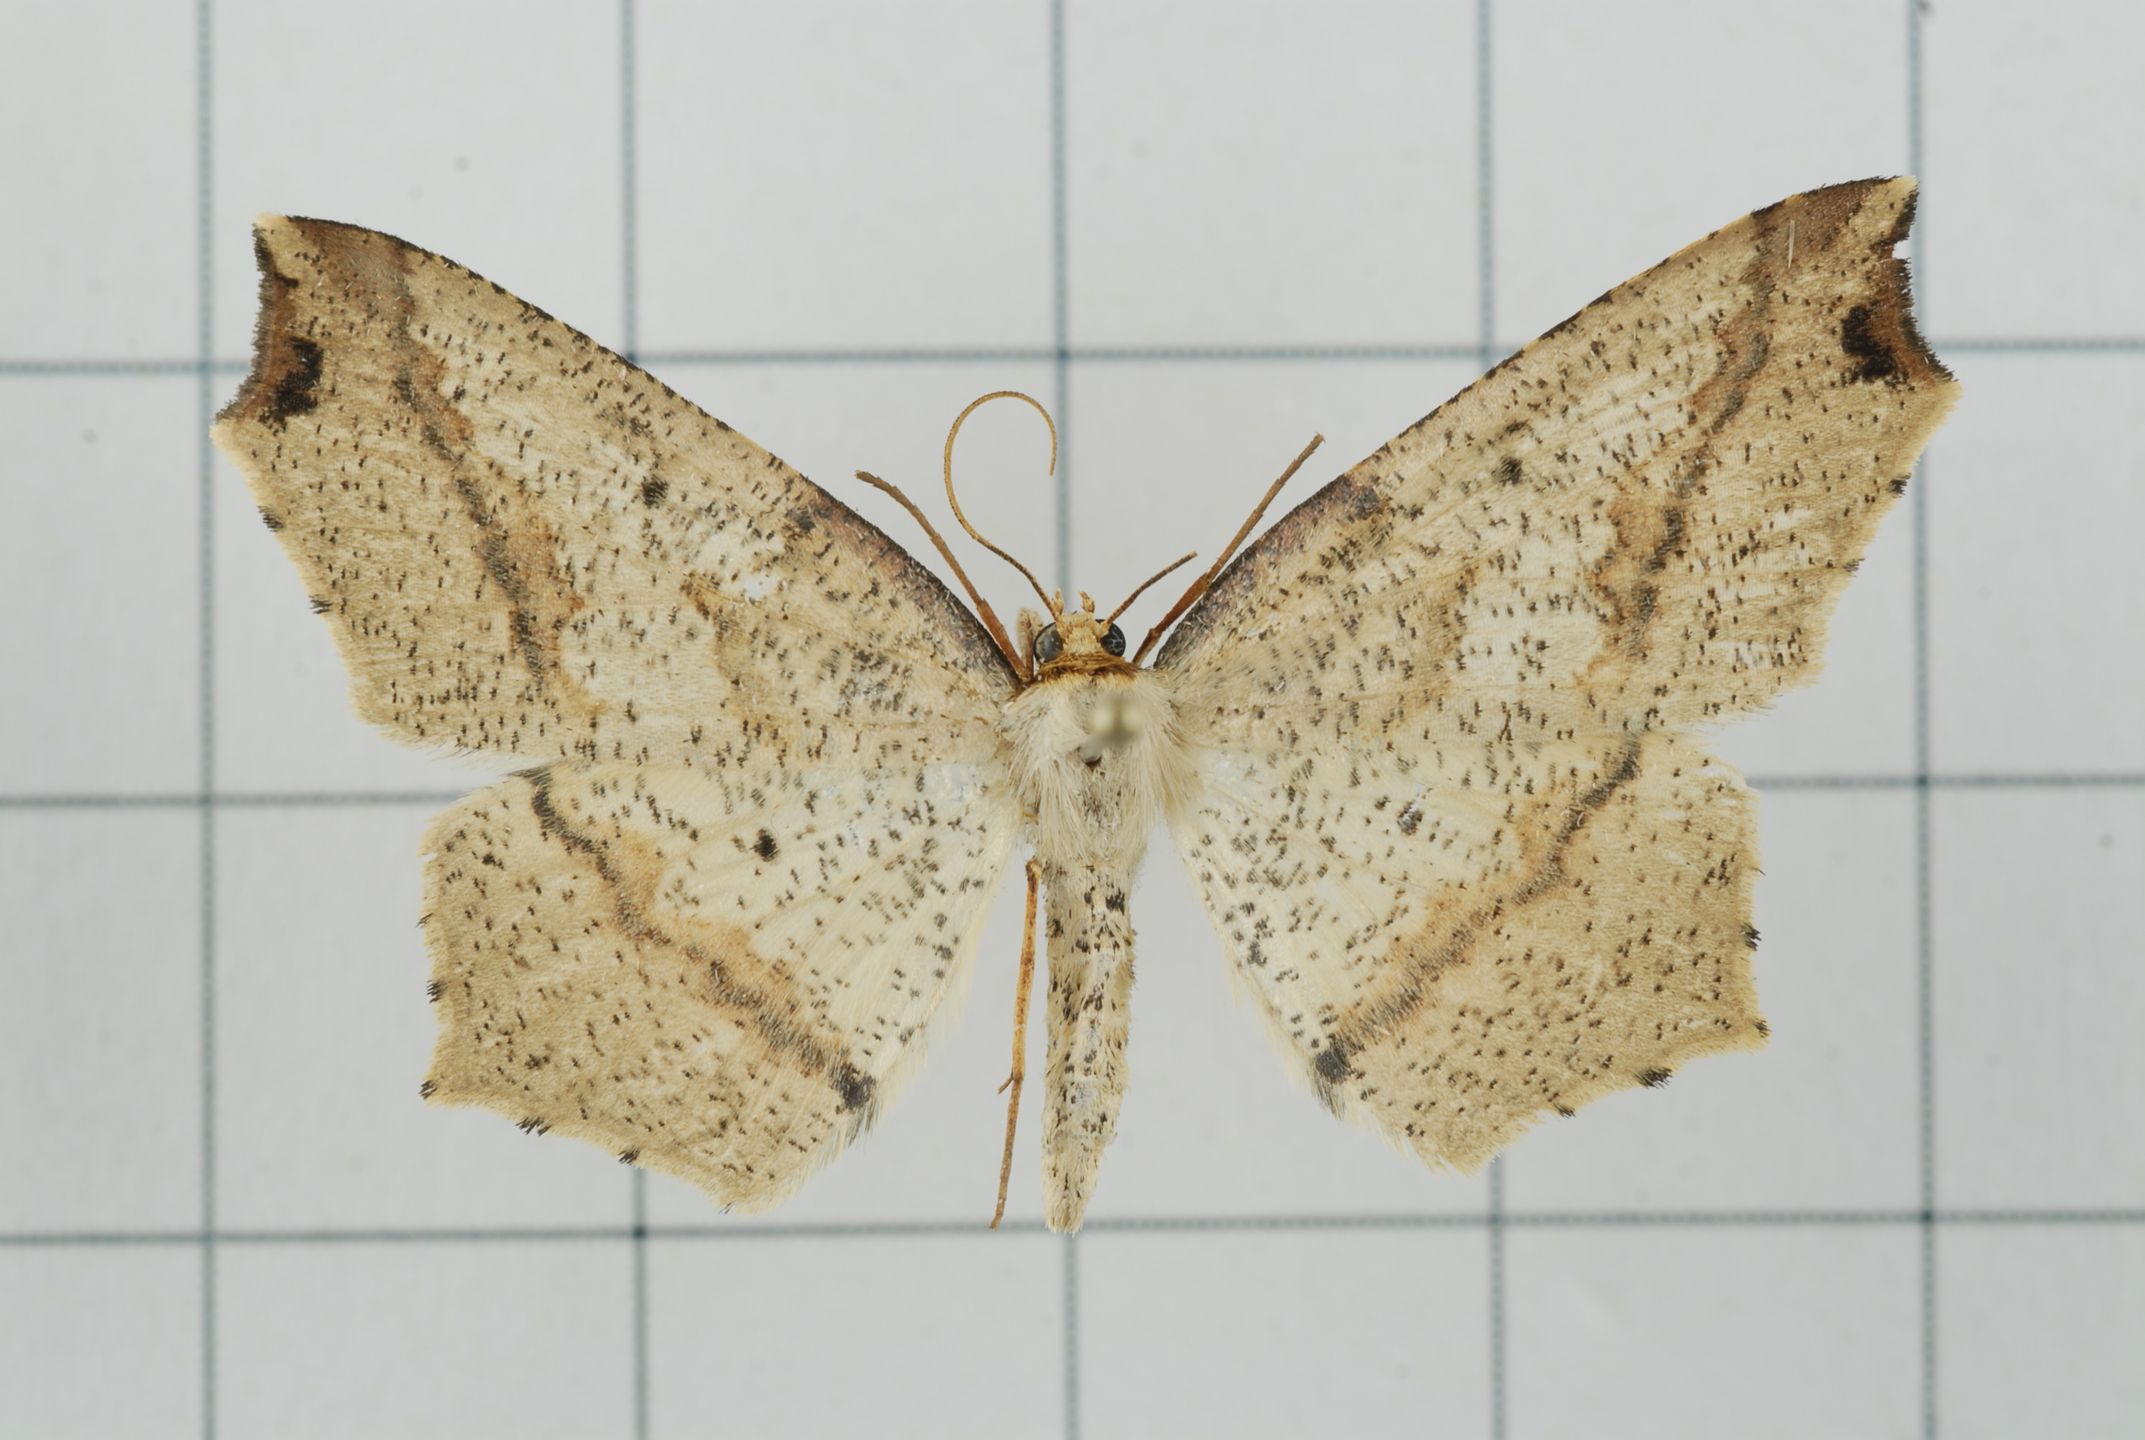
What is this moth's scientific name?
Pareclipsis serrulata
